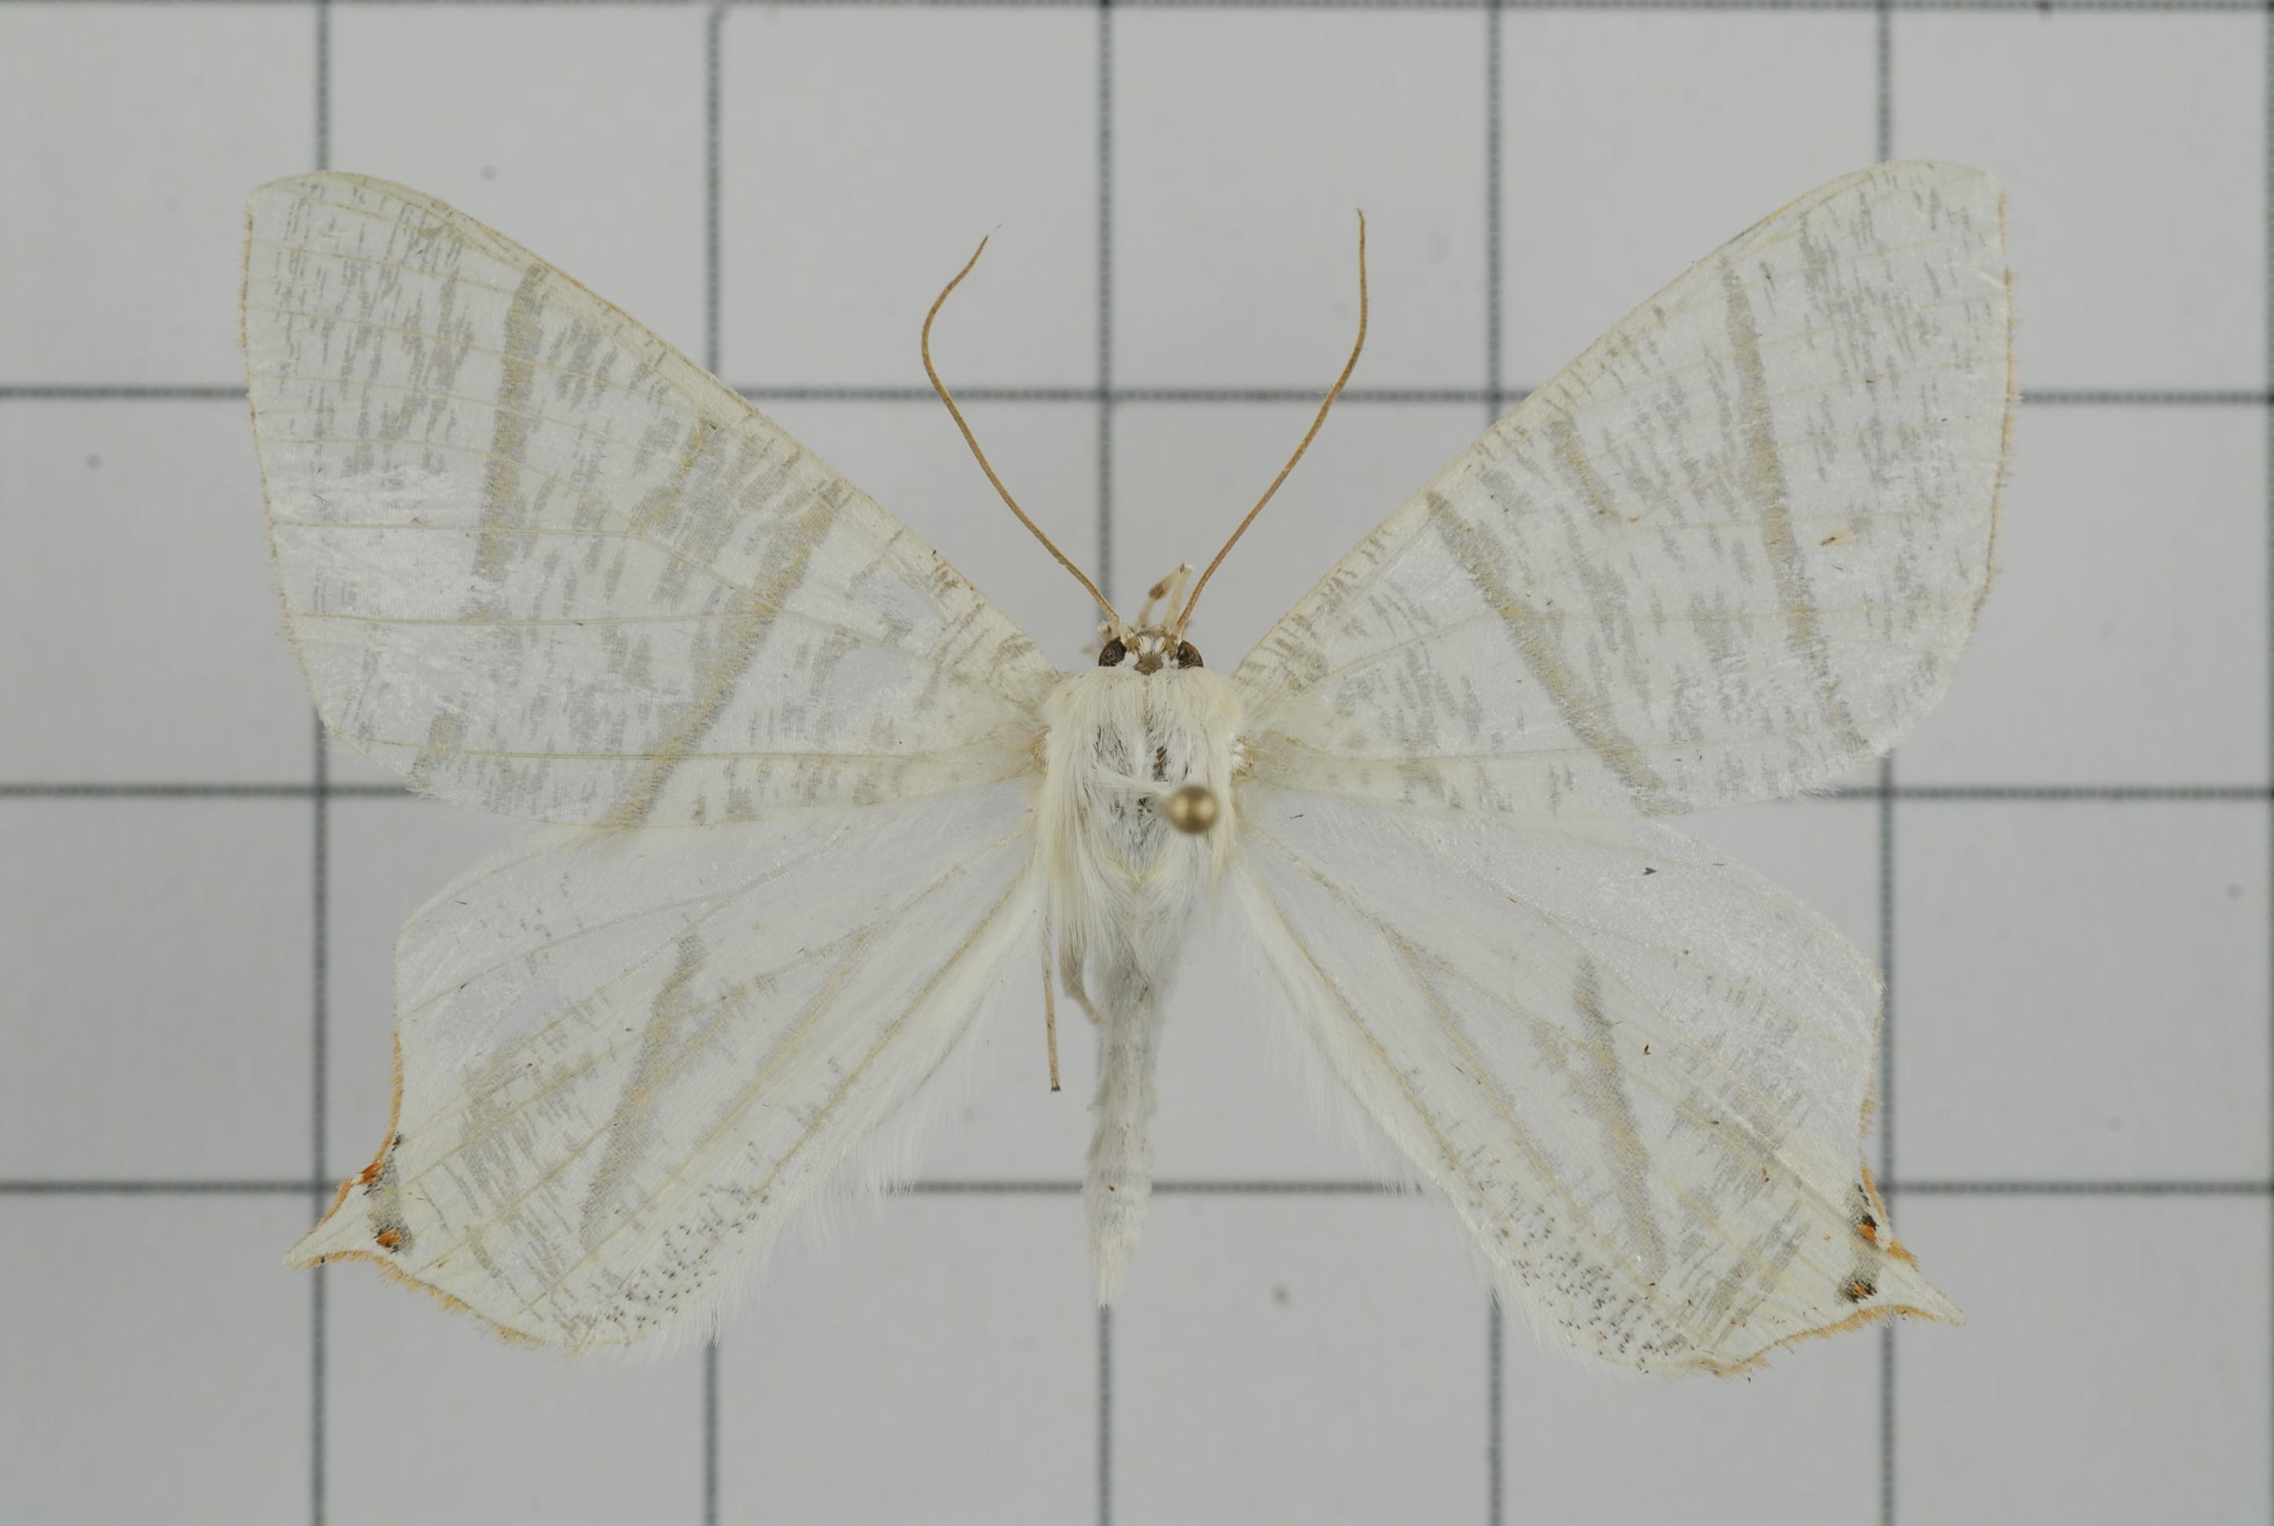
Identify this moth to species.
Ourapteryx inspersa
